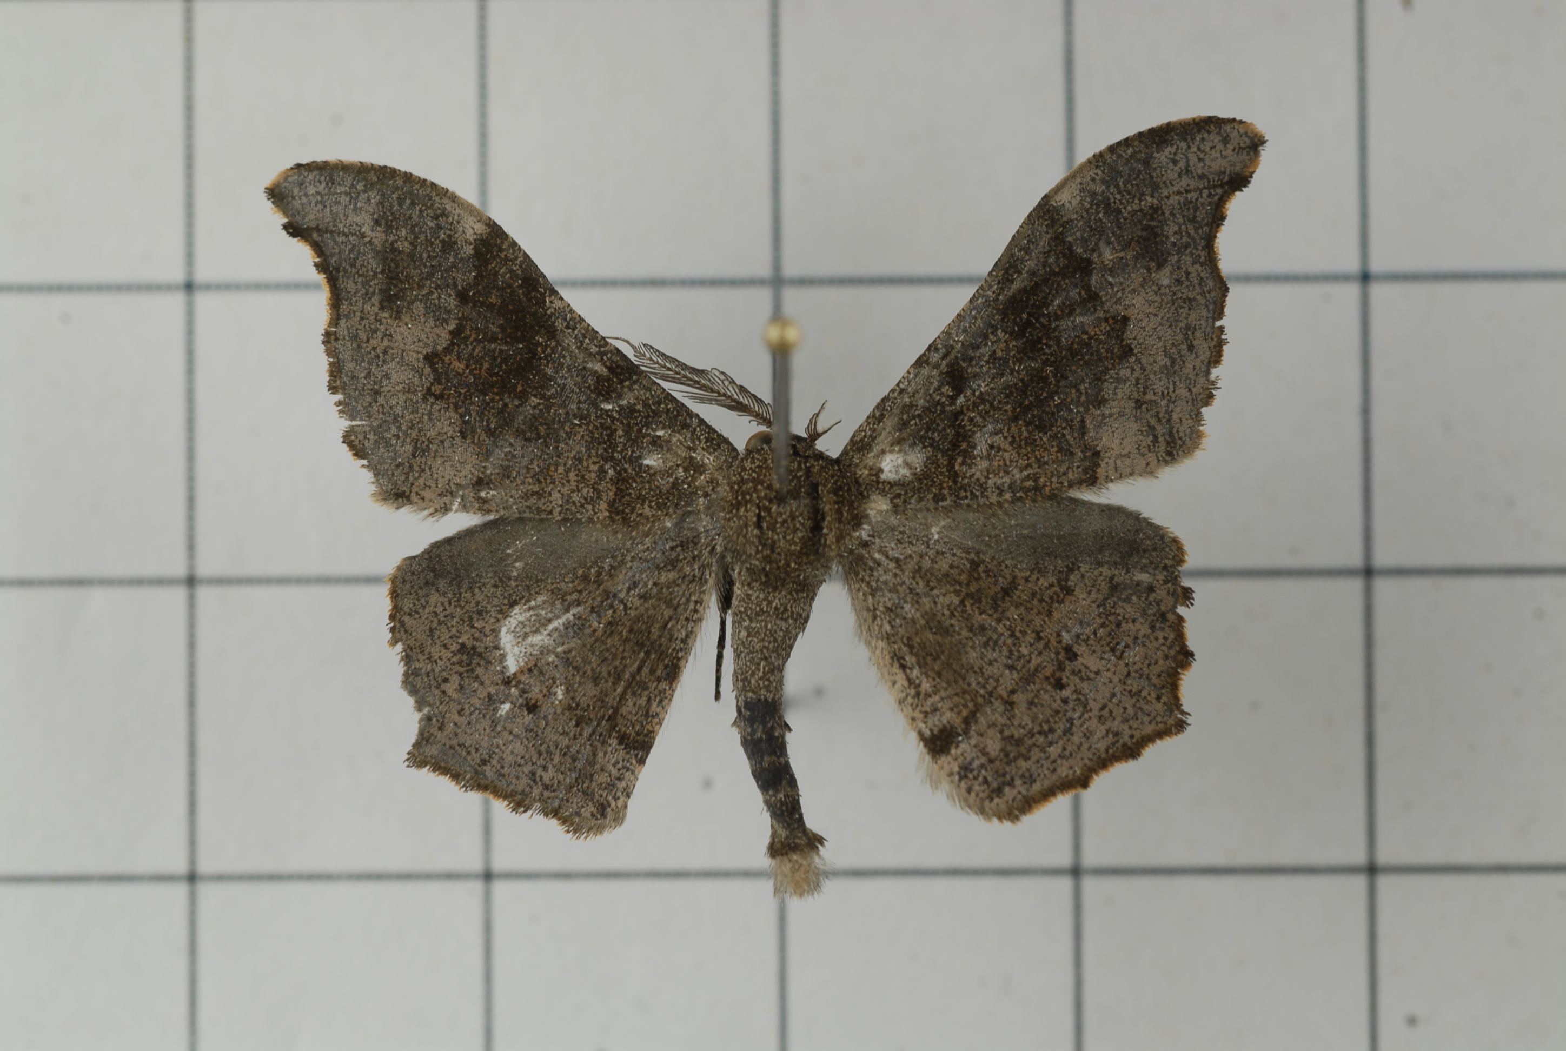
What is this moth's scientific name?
Hyposidra talaca talaca
